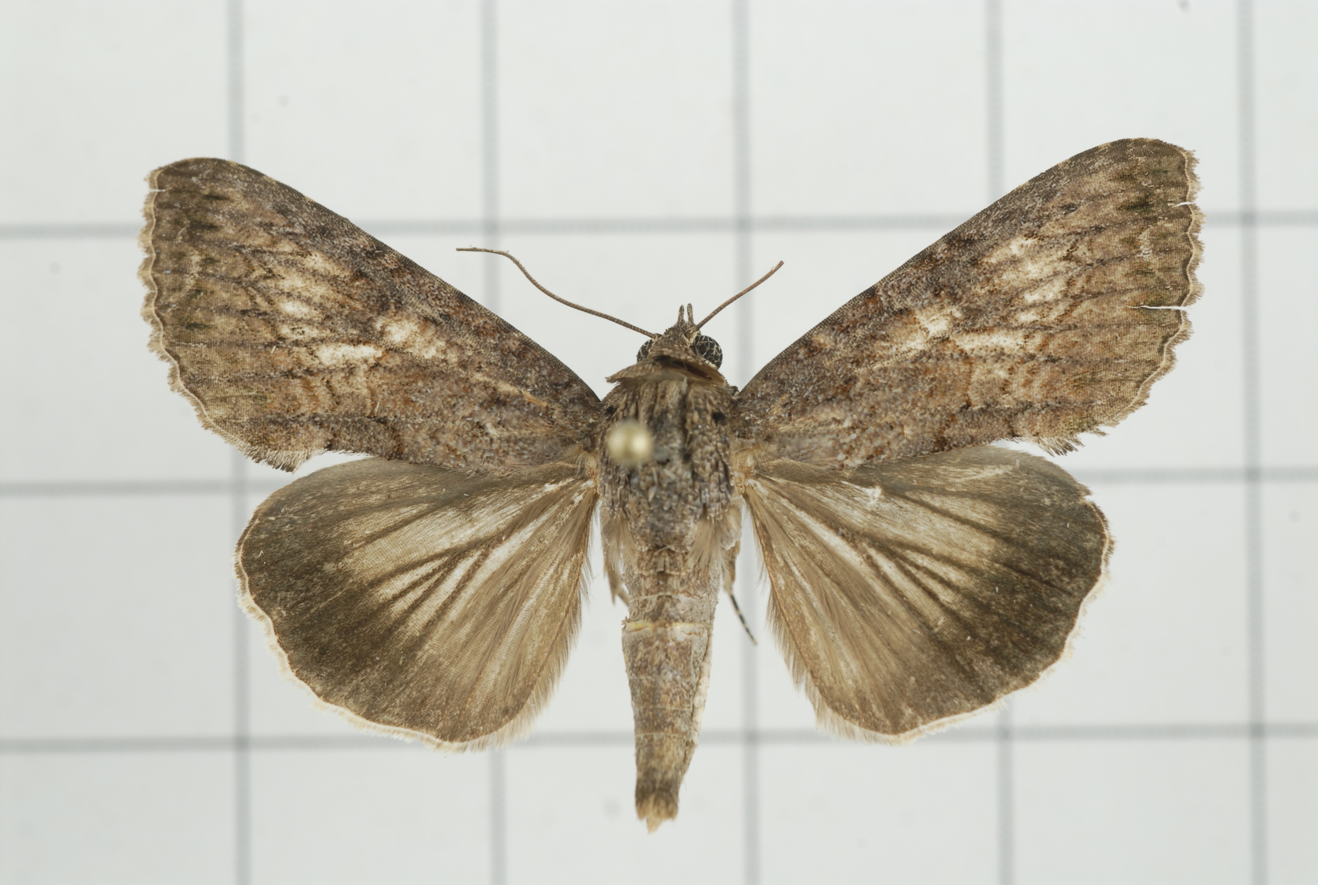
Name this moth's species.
Odontodes aleuca
